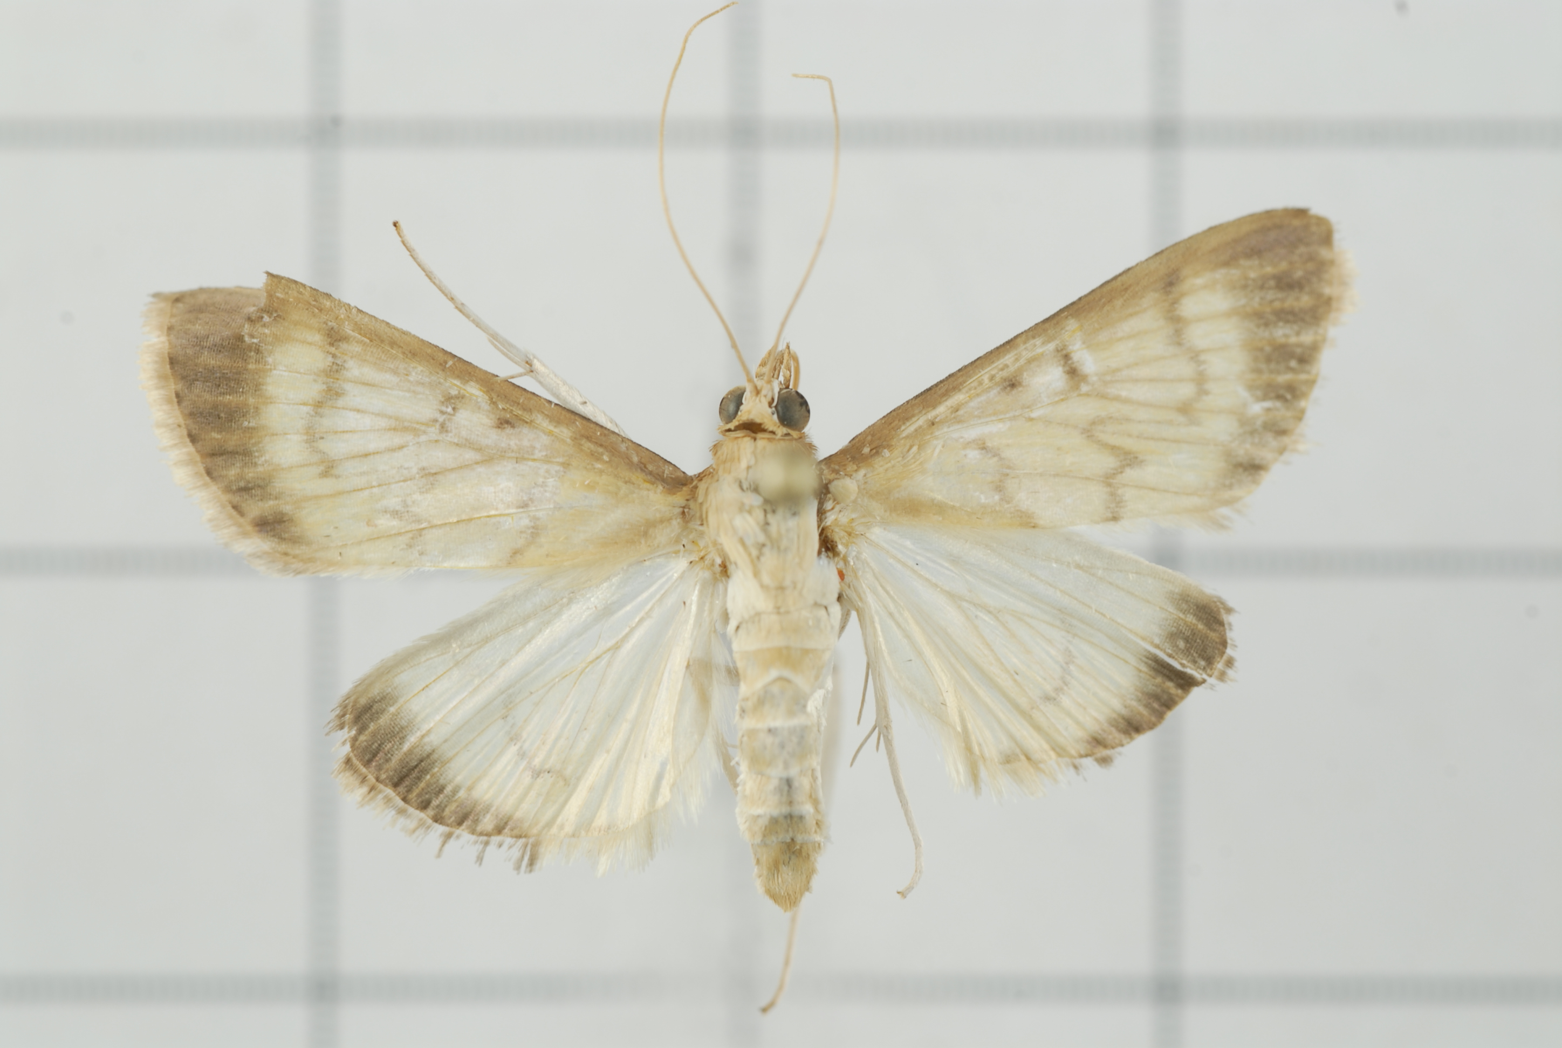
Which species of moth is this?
Ecpyrrhorrhoe celatalis
